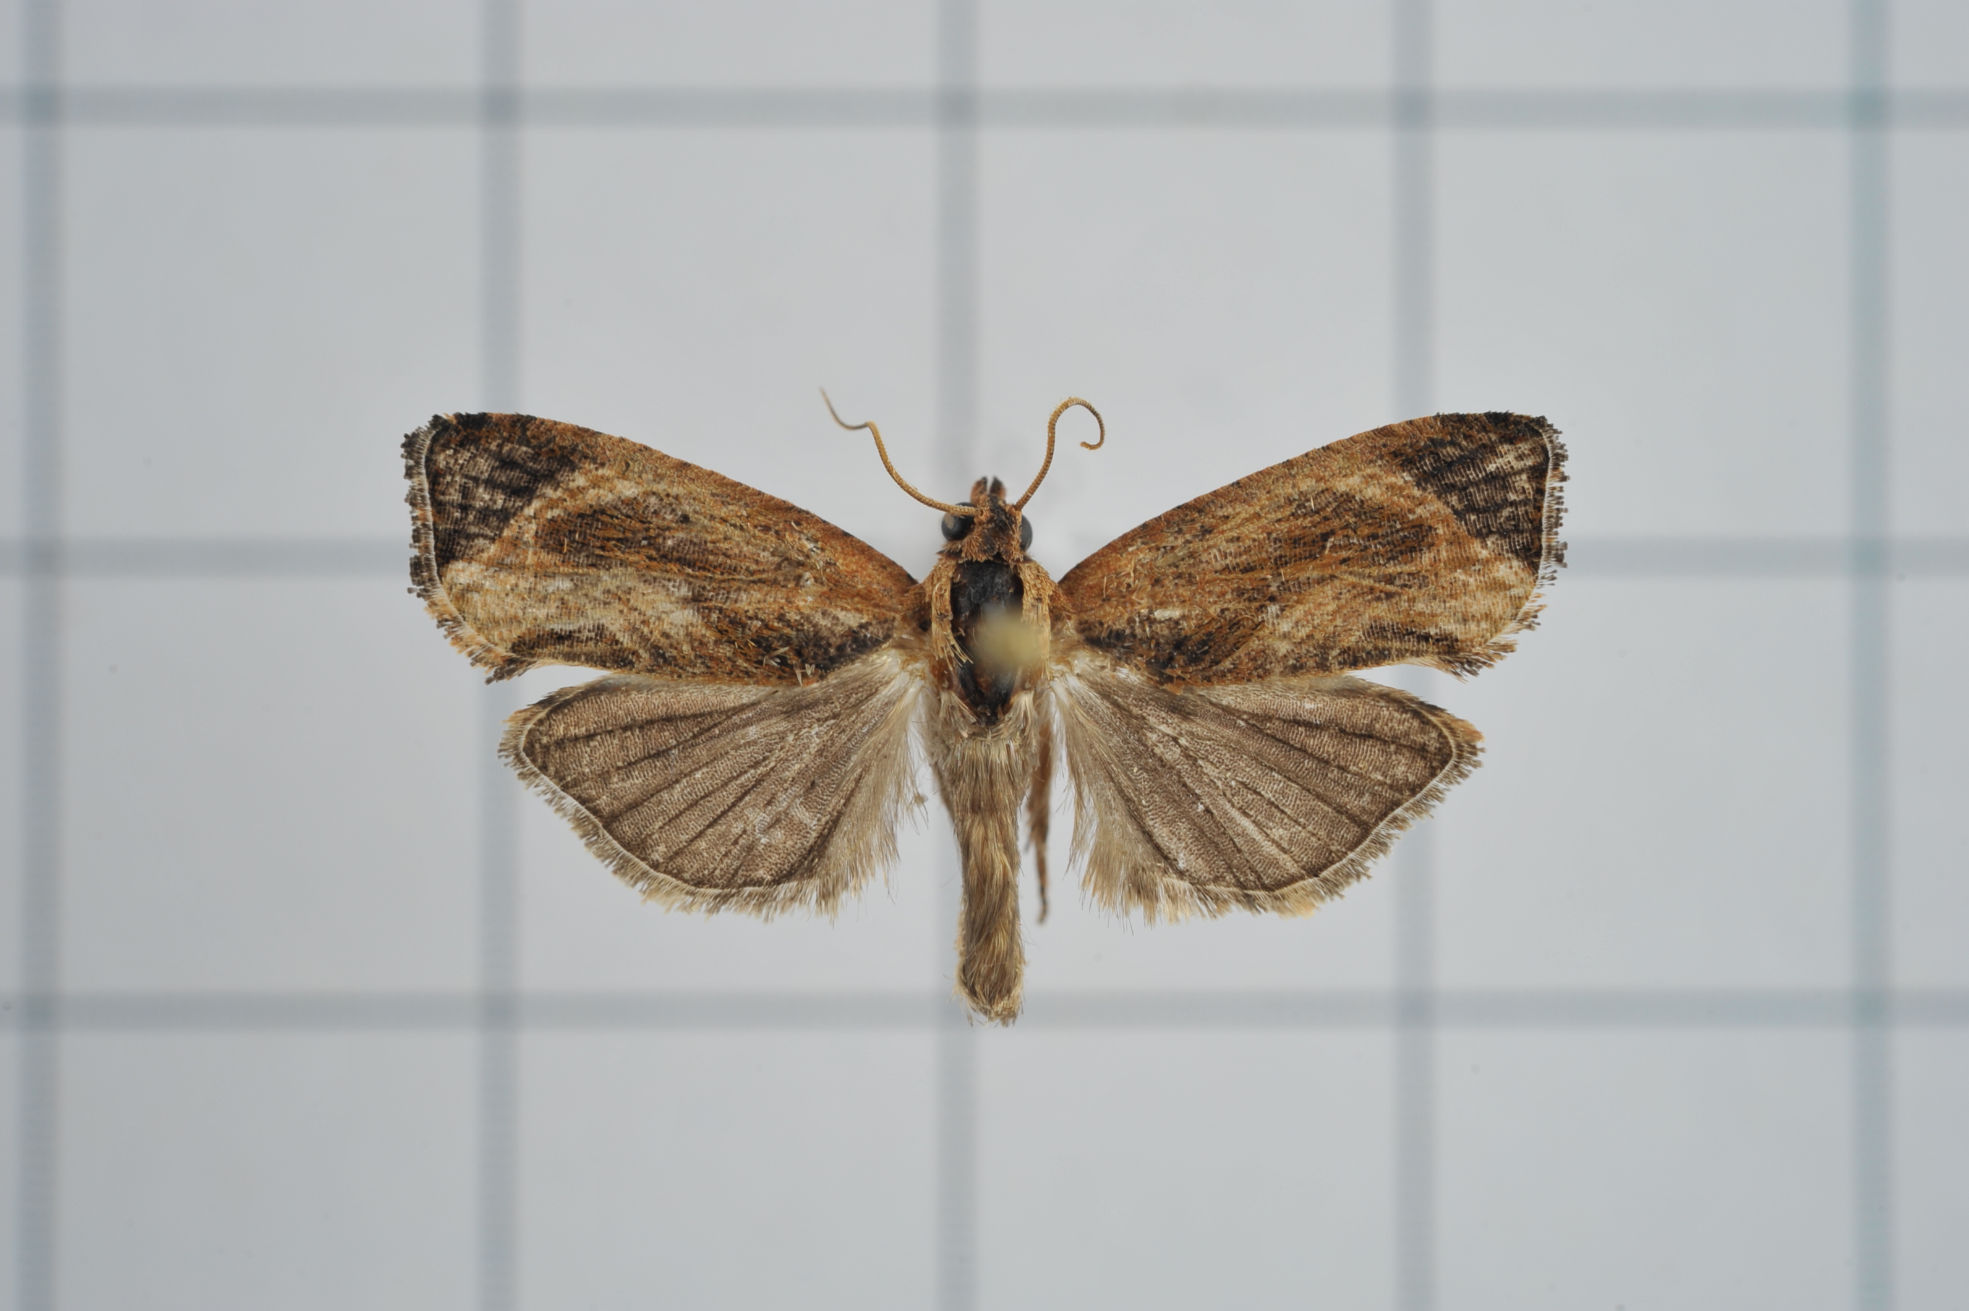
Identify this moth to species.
Cryptophlebia repletana
